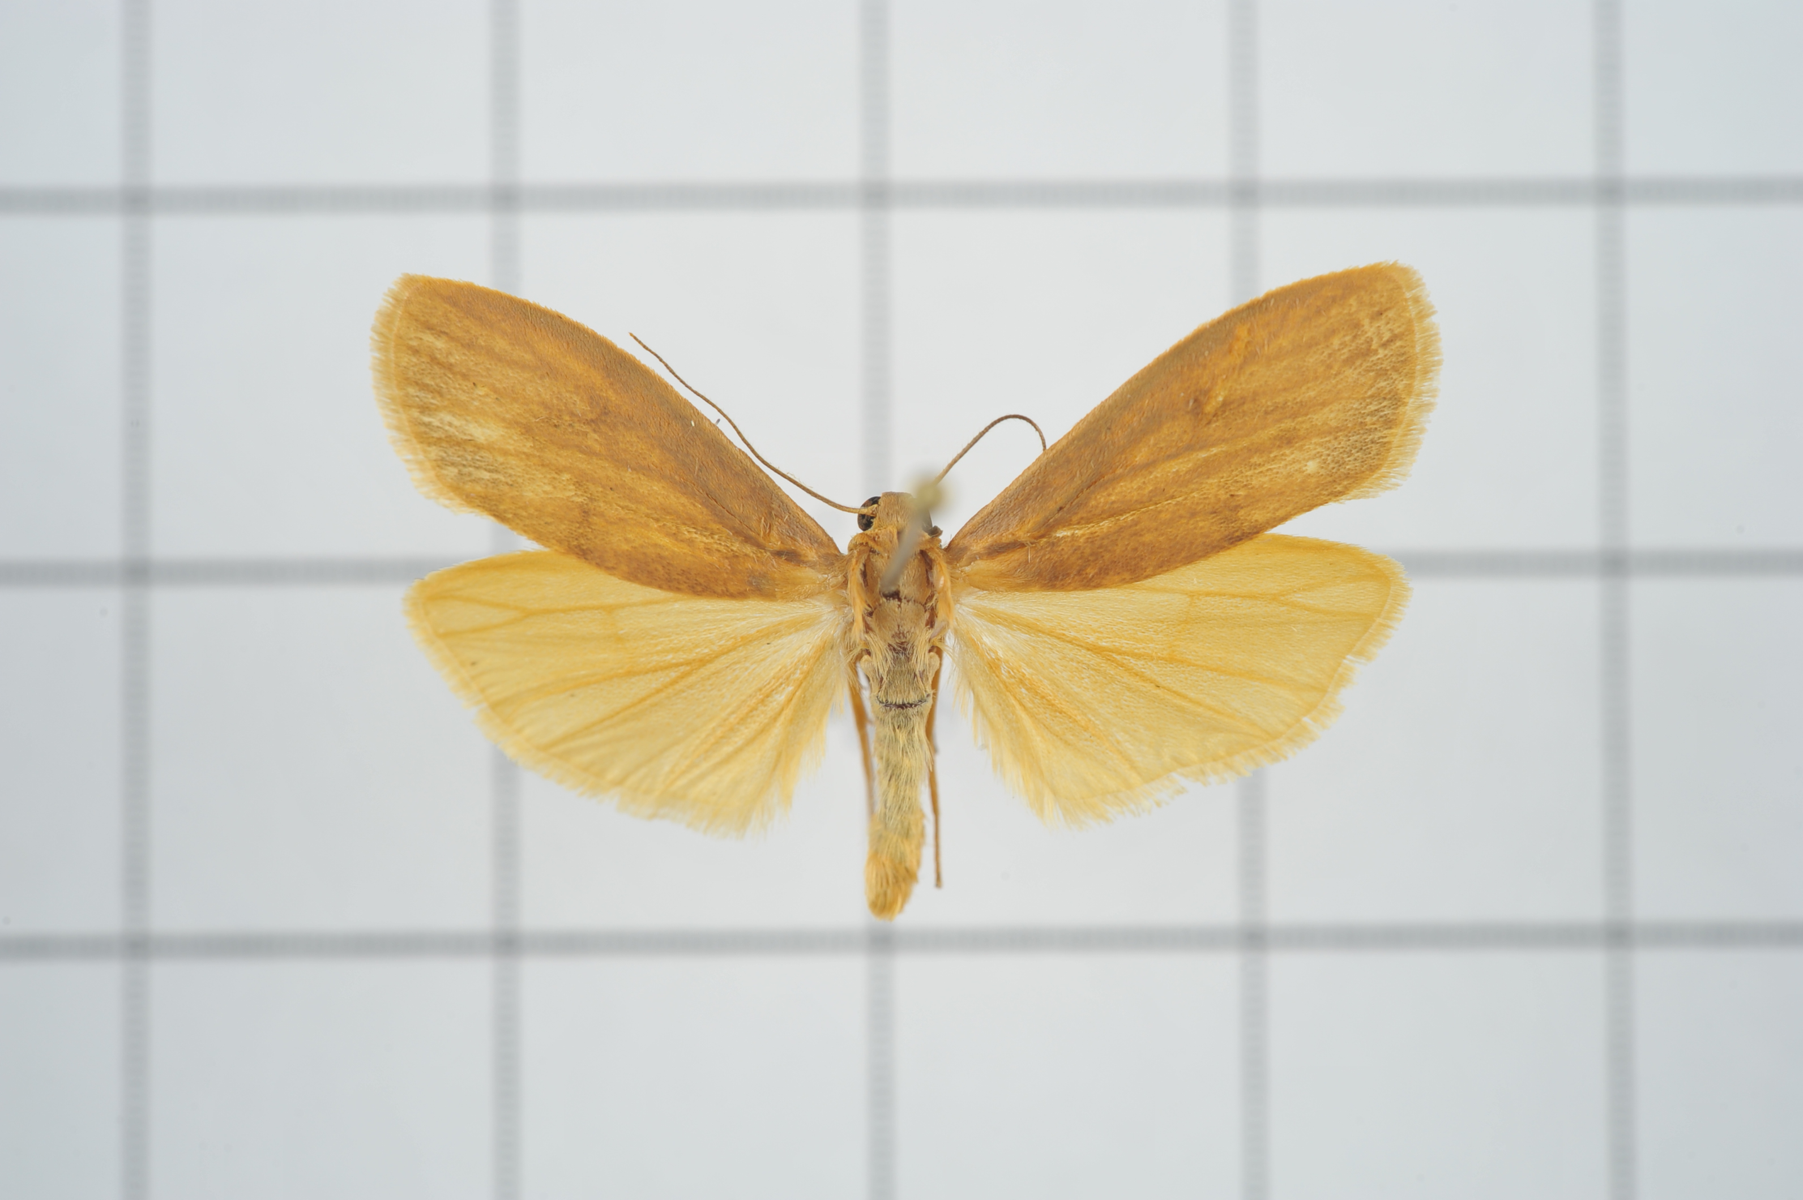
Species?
Teuloma tainebula
